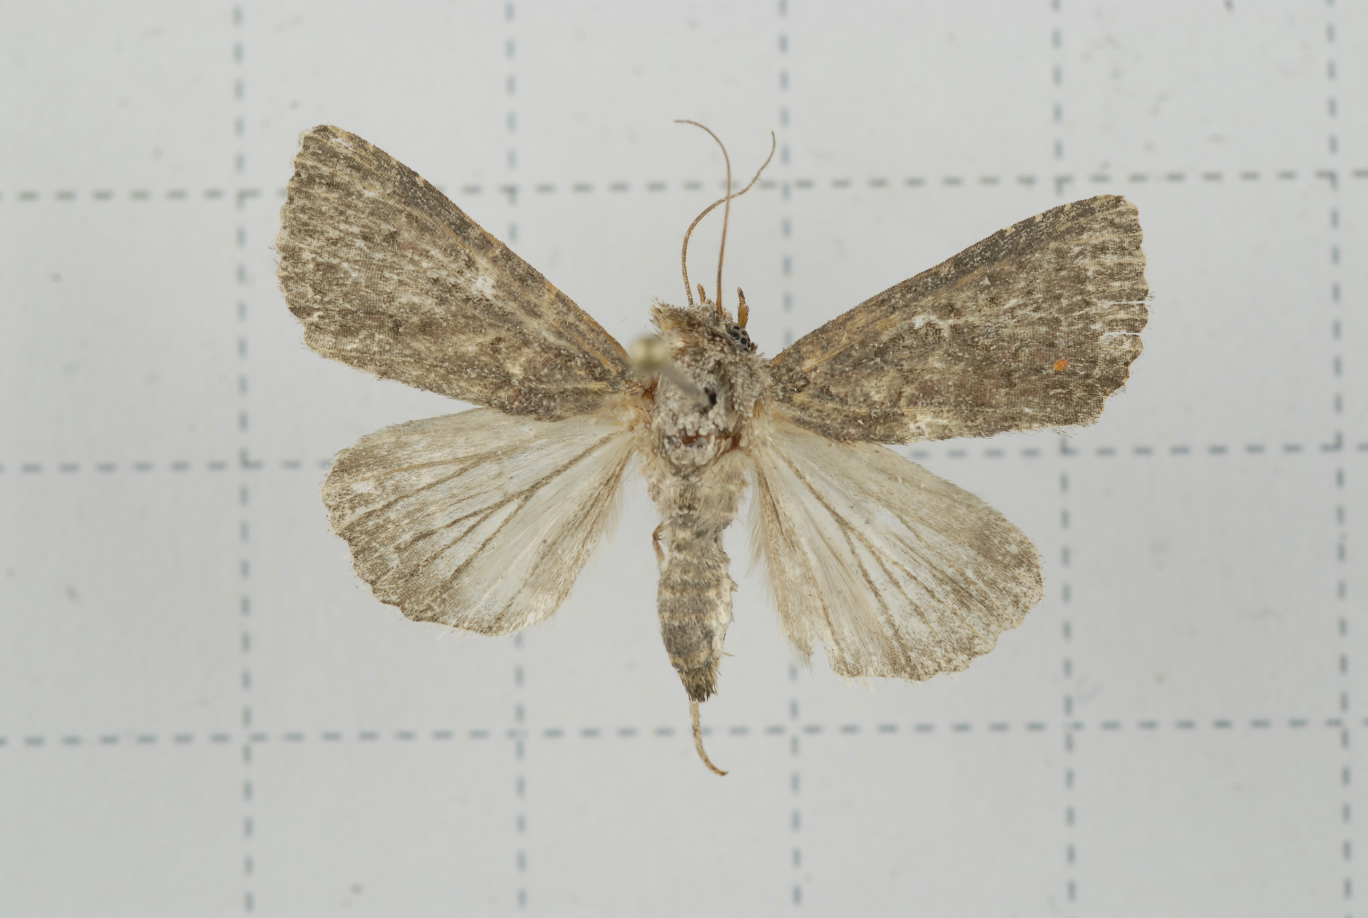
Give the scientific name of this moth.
Condica illecta
